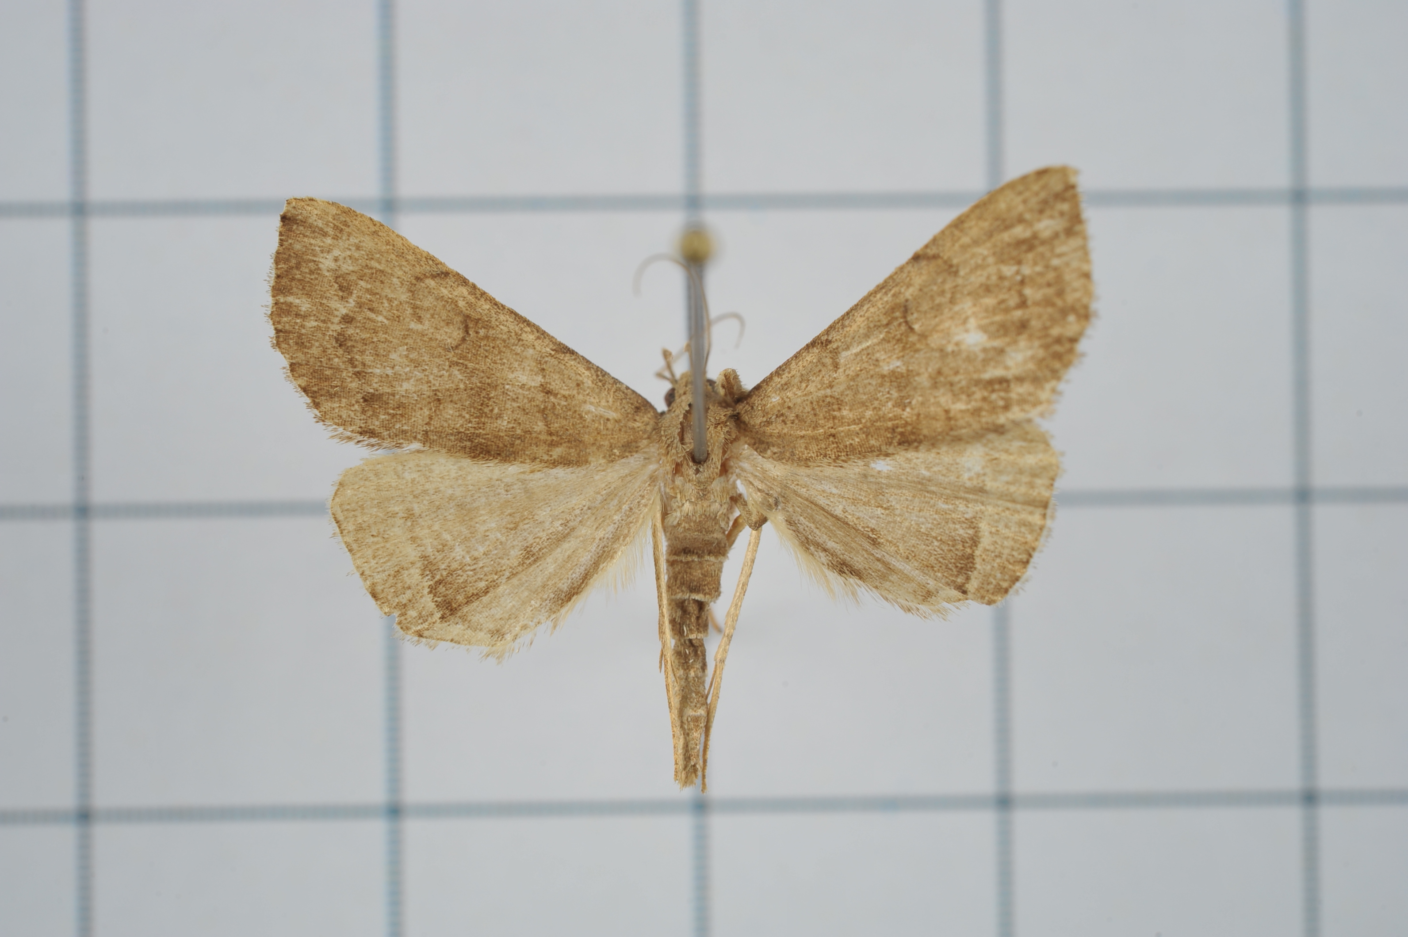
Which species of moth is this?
Herminia undulata
